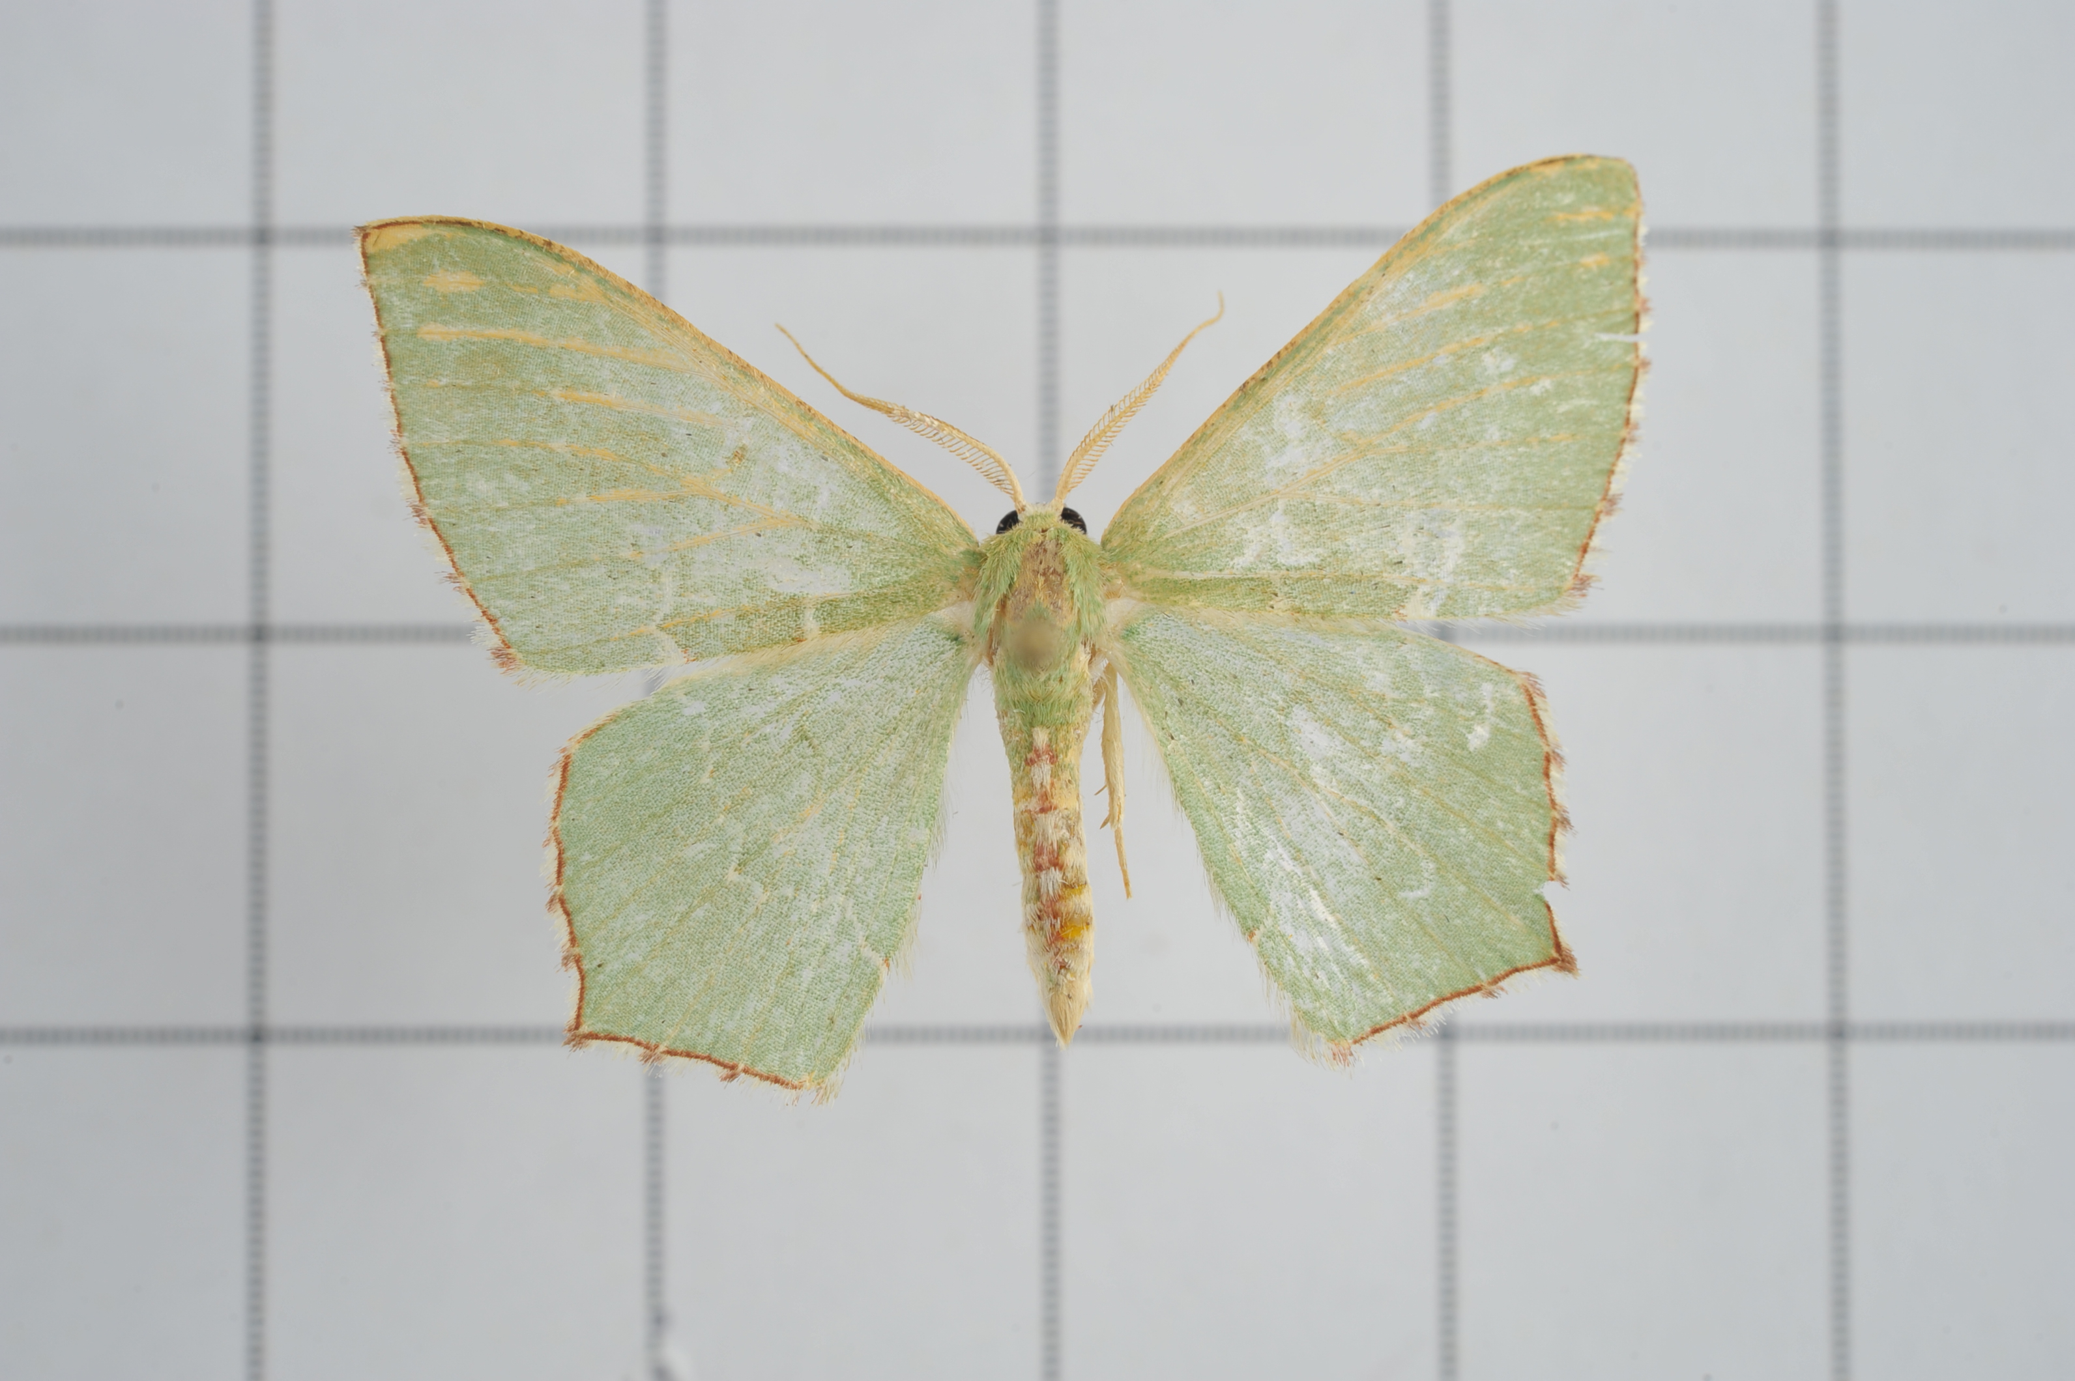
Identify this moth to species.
Hemistola simplex
